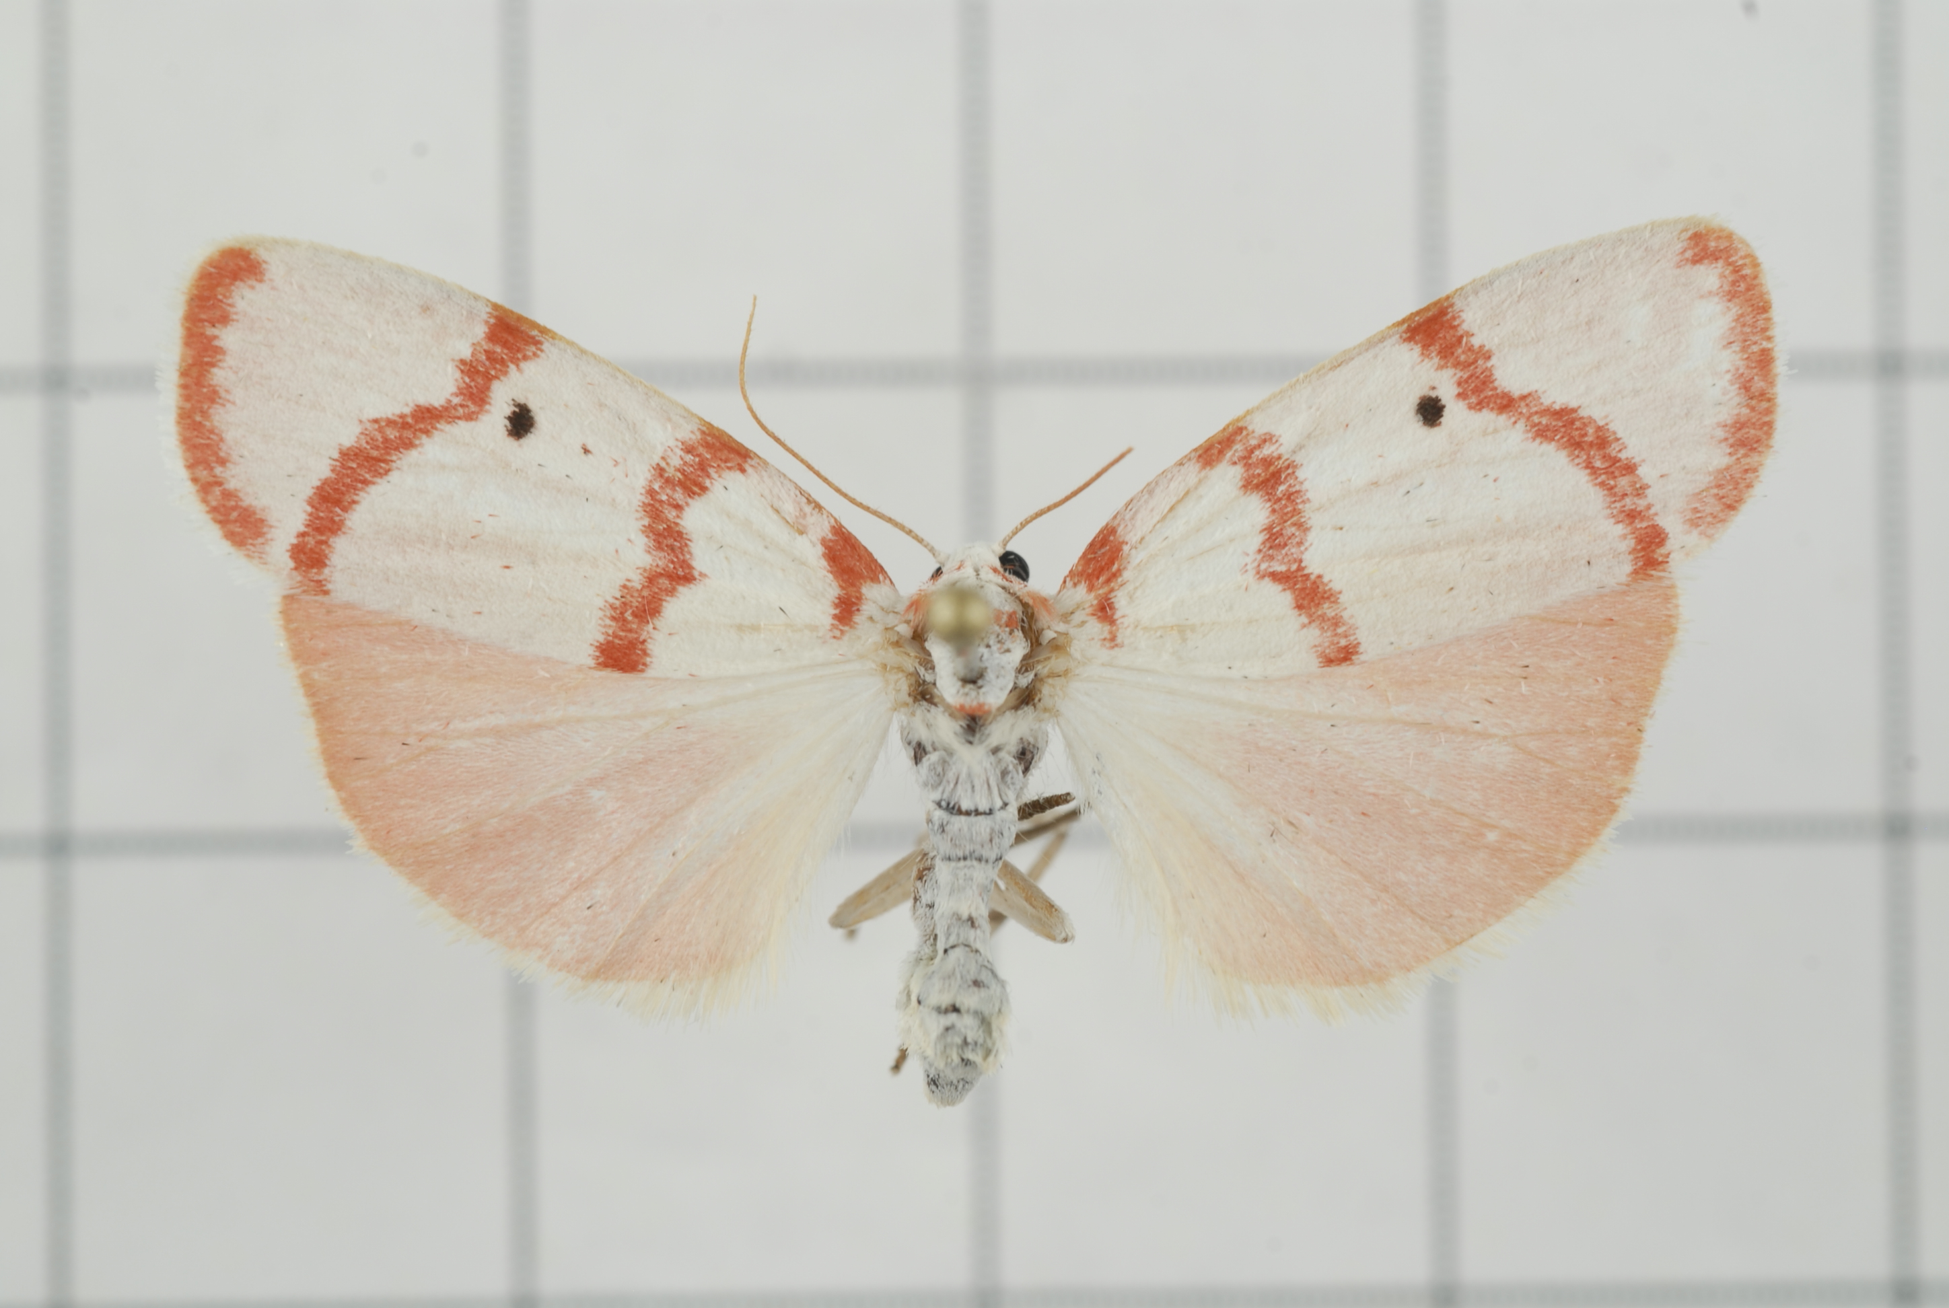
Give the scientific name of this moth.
Cyana hamata hamata
